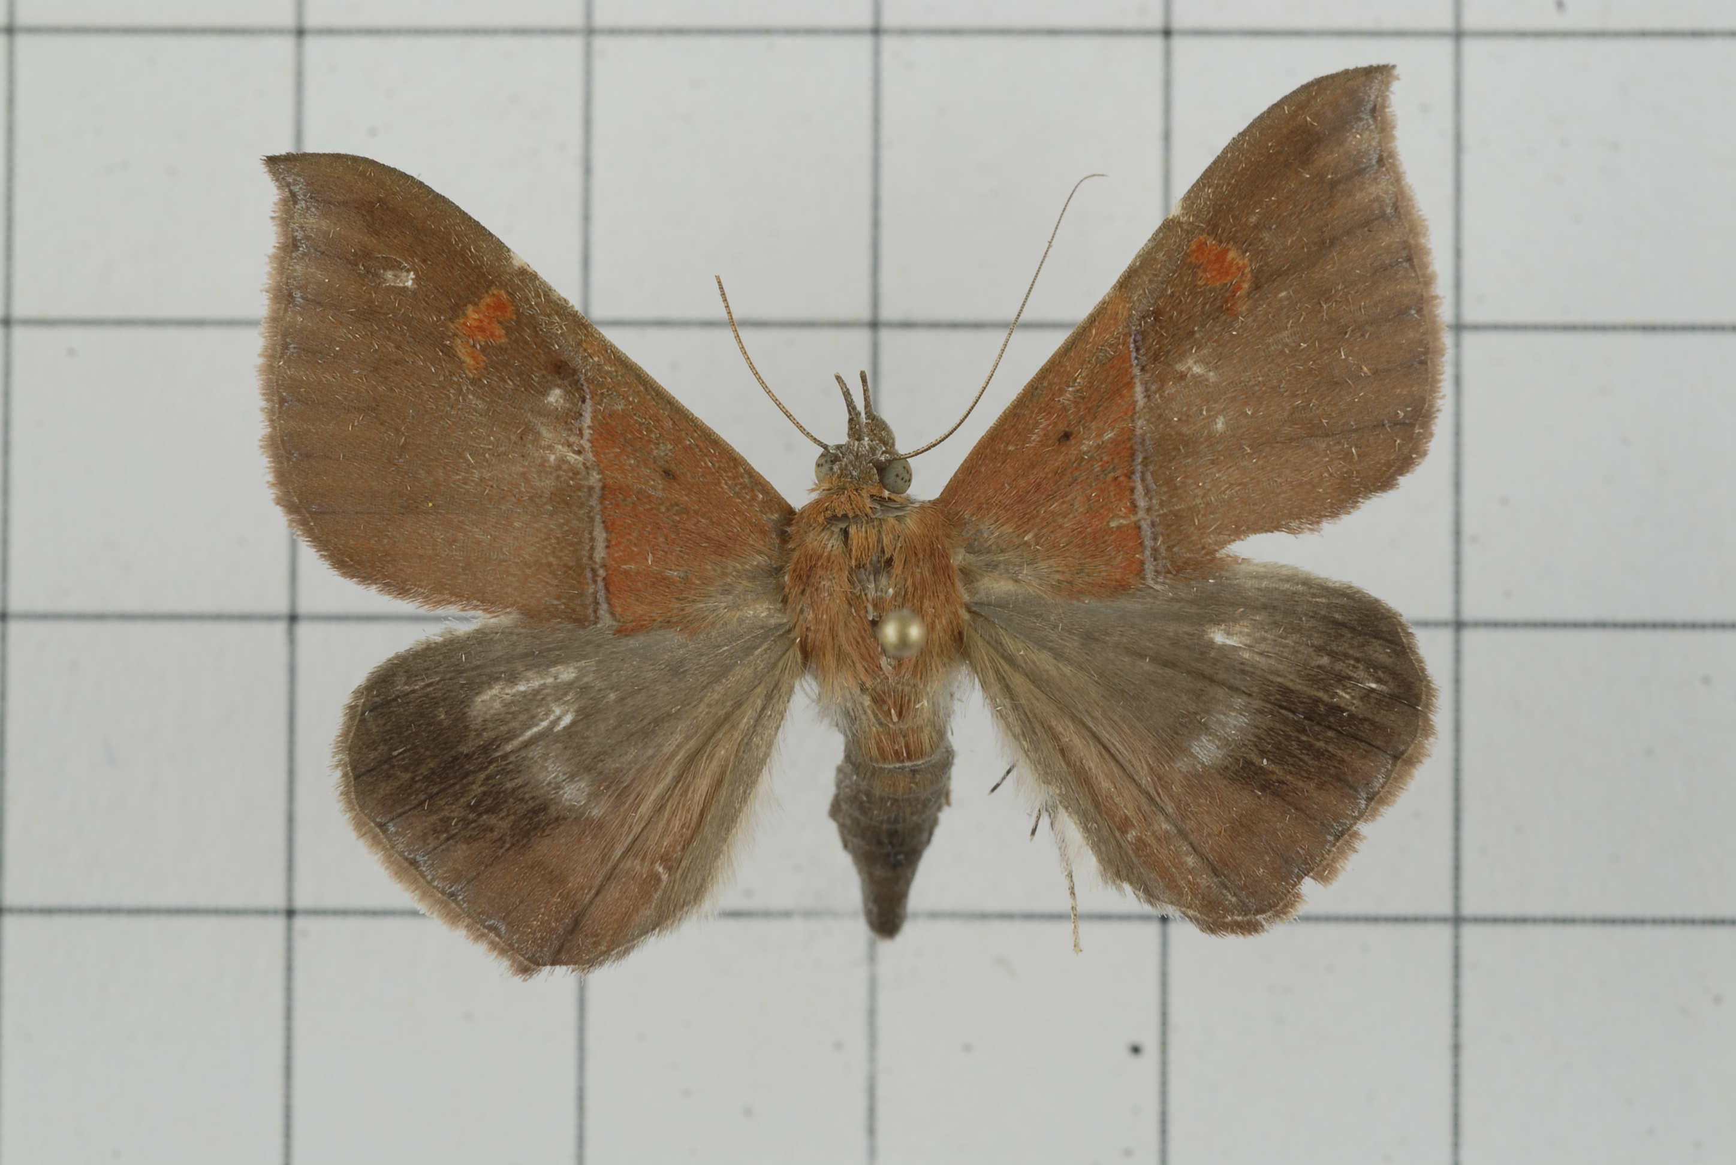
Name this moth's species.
Sympis rufibasis
